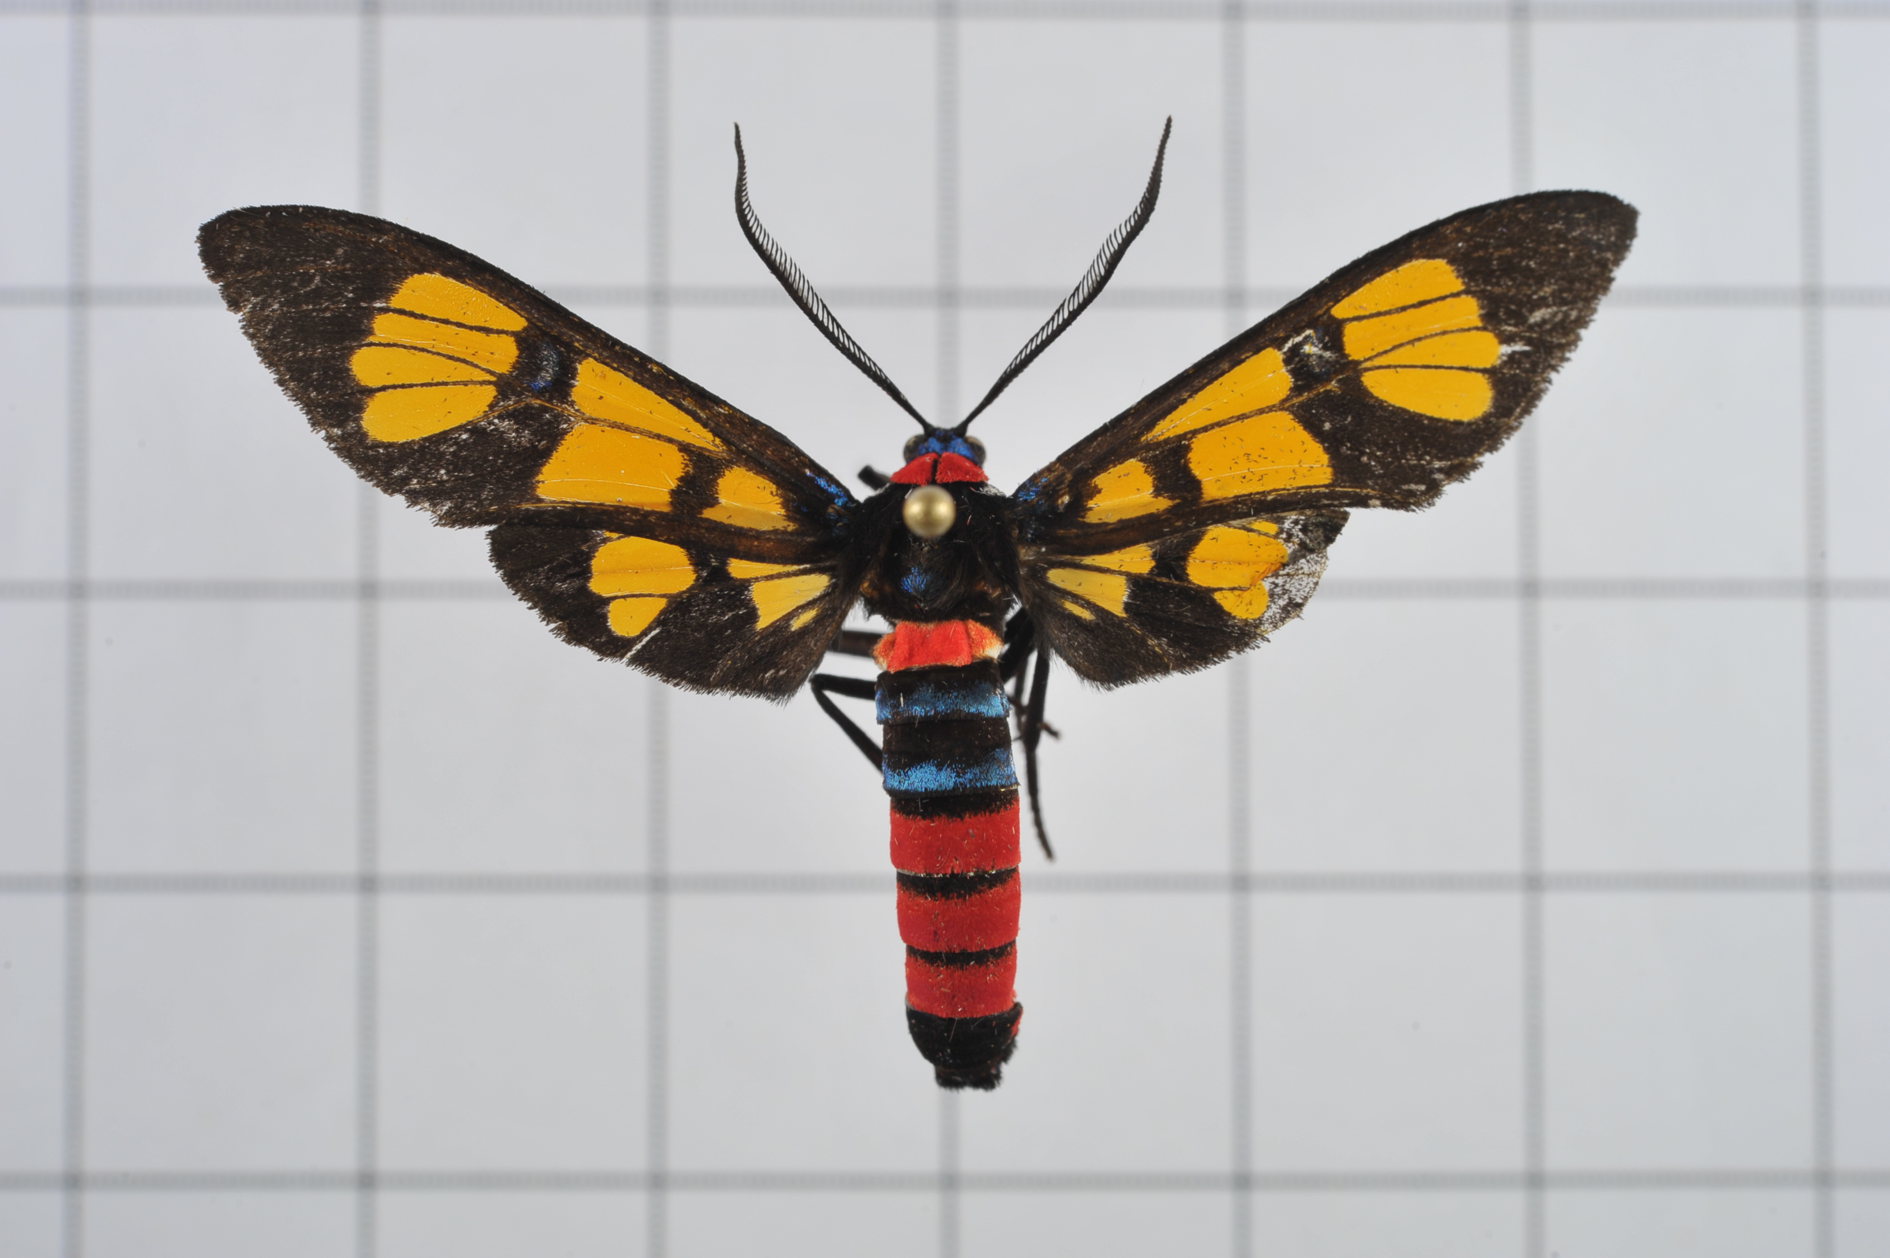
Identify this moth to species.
Euchromia elegantissima
